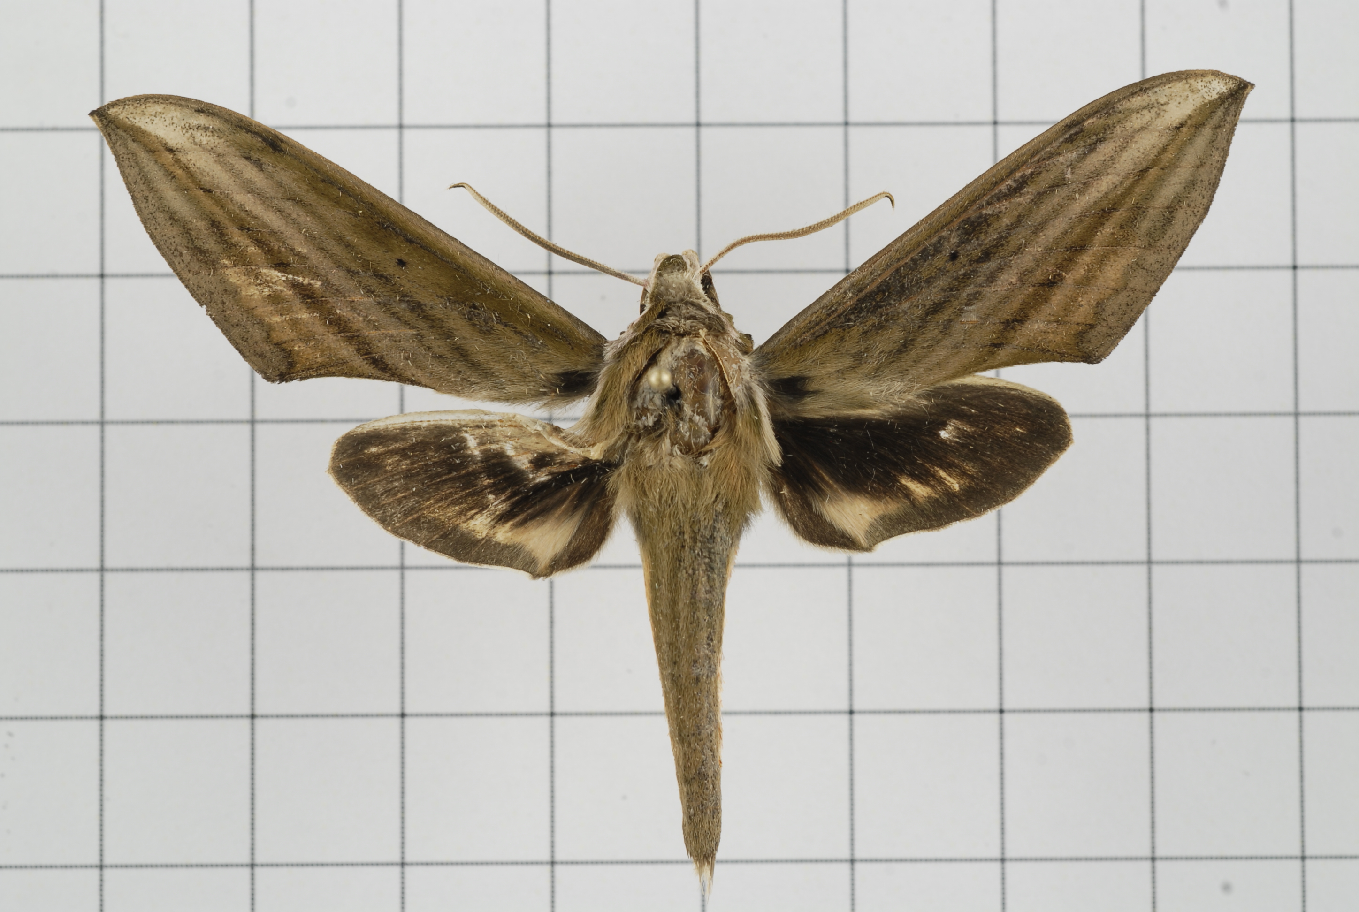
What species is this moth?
Cechetra minor
